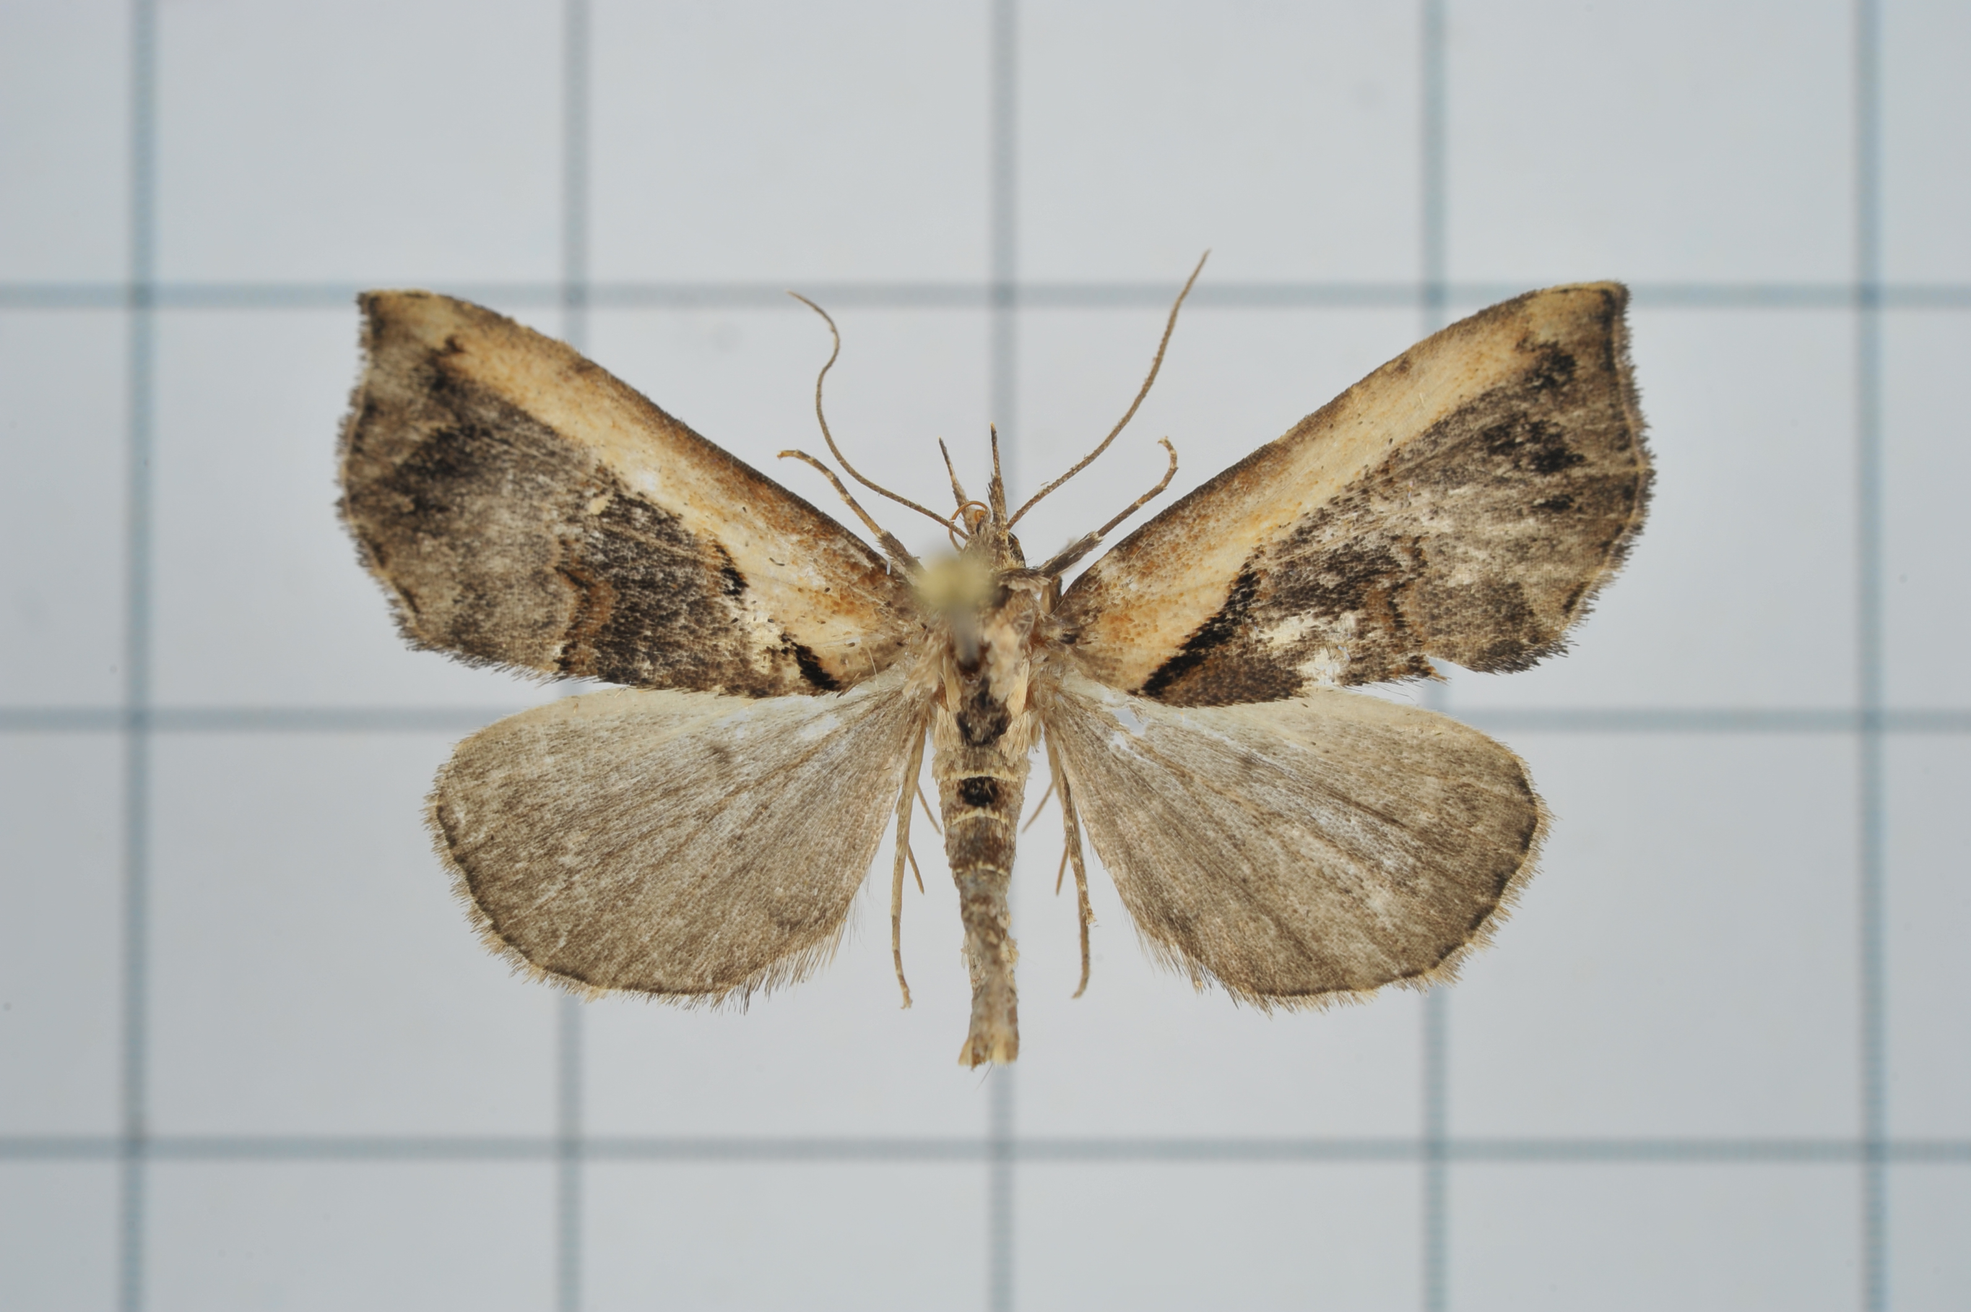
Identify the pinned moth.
Lophomilia speideli
